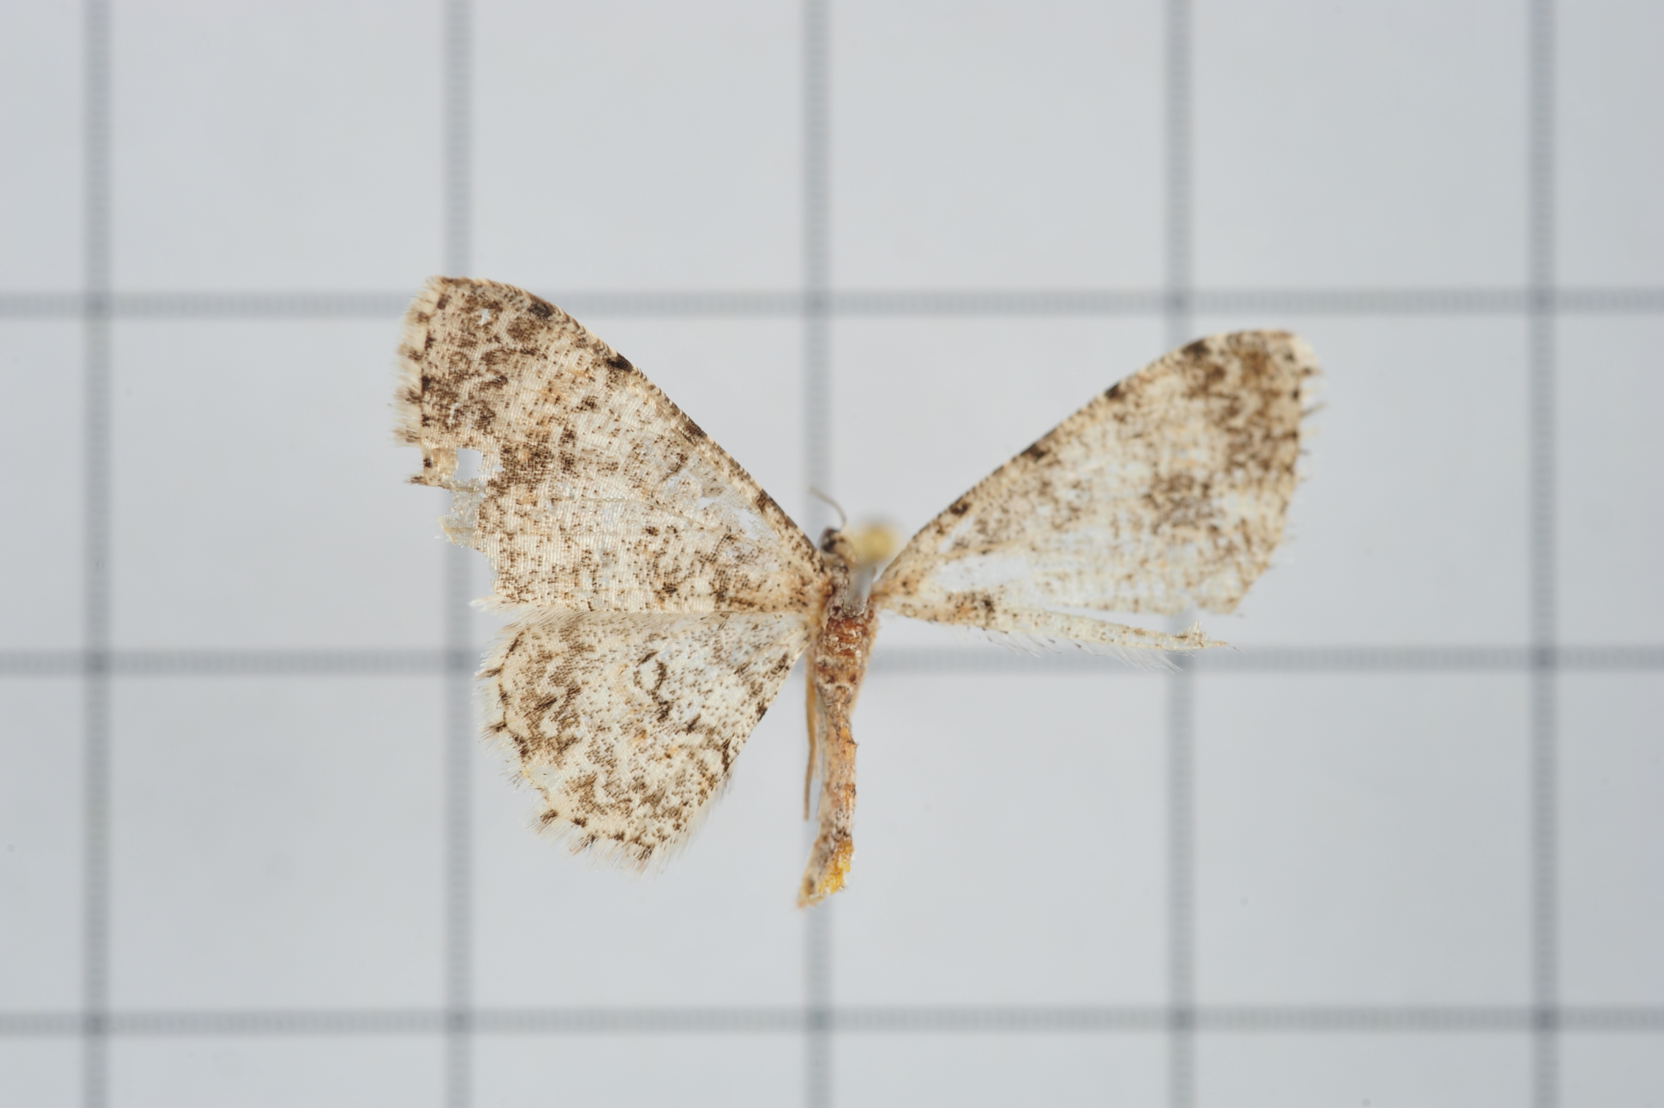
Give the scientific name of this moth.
Myrioblephara simplaria simplaria
